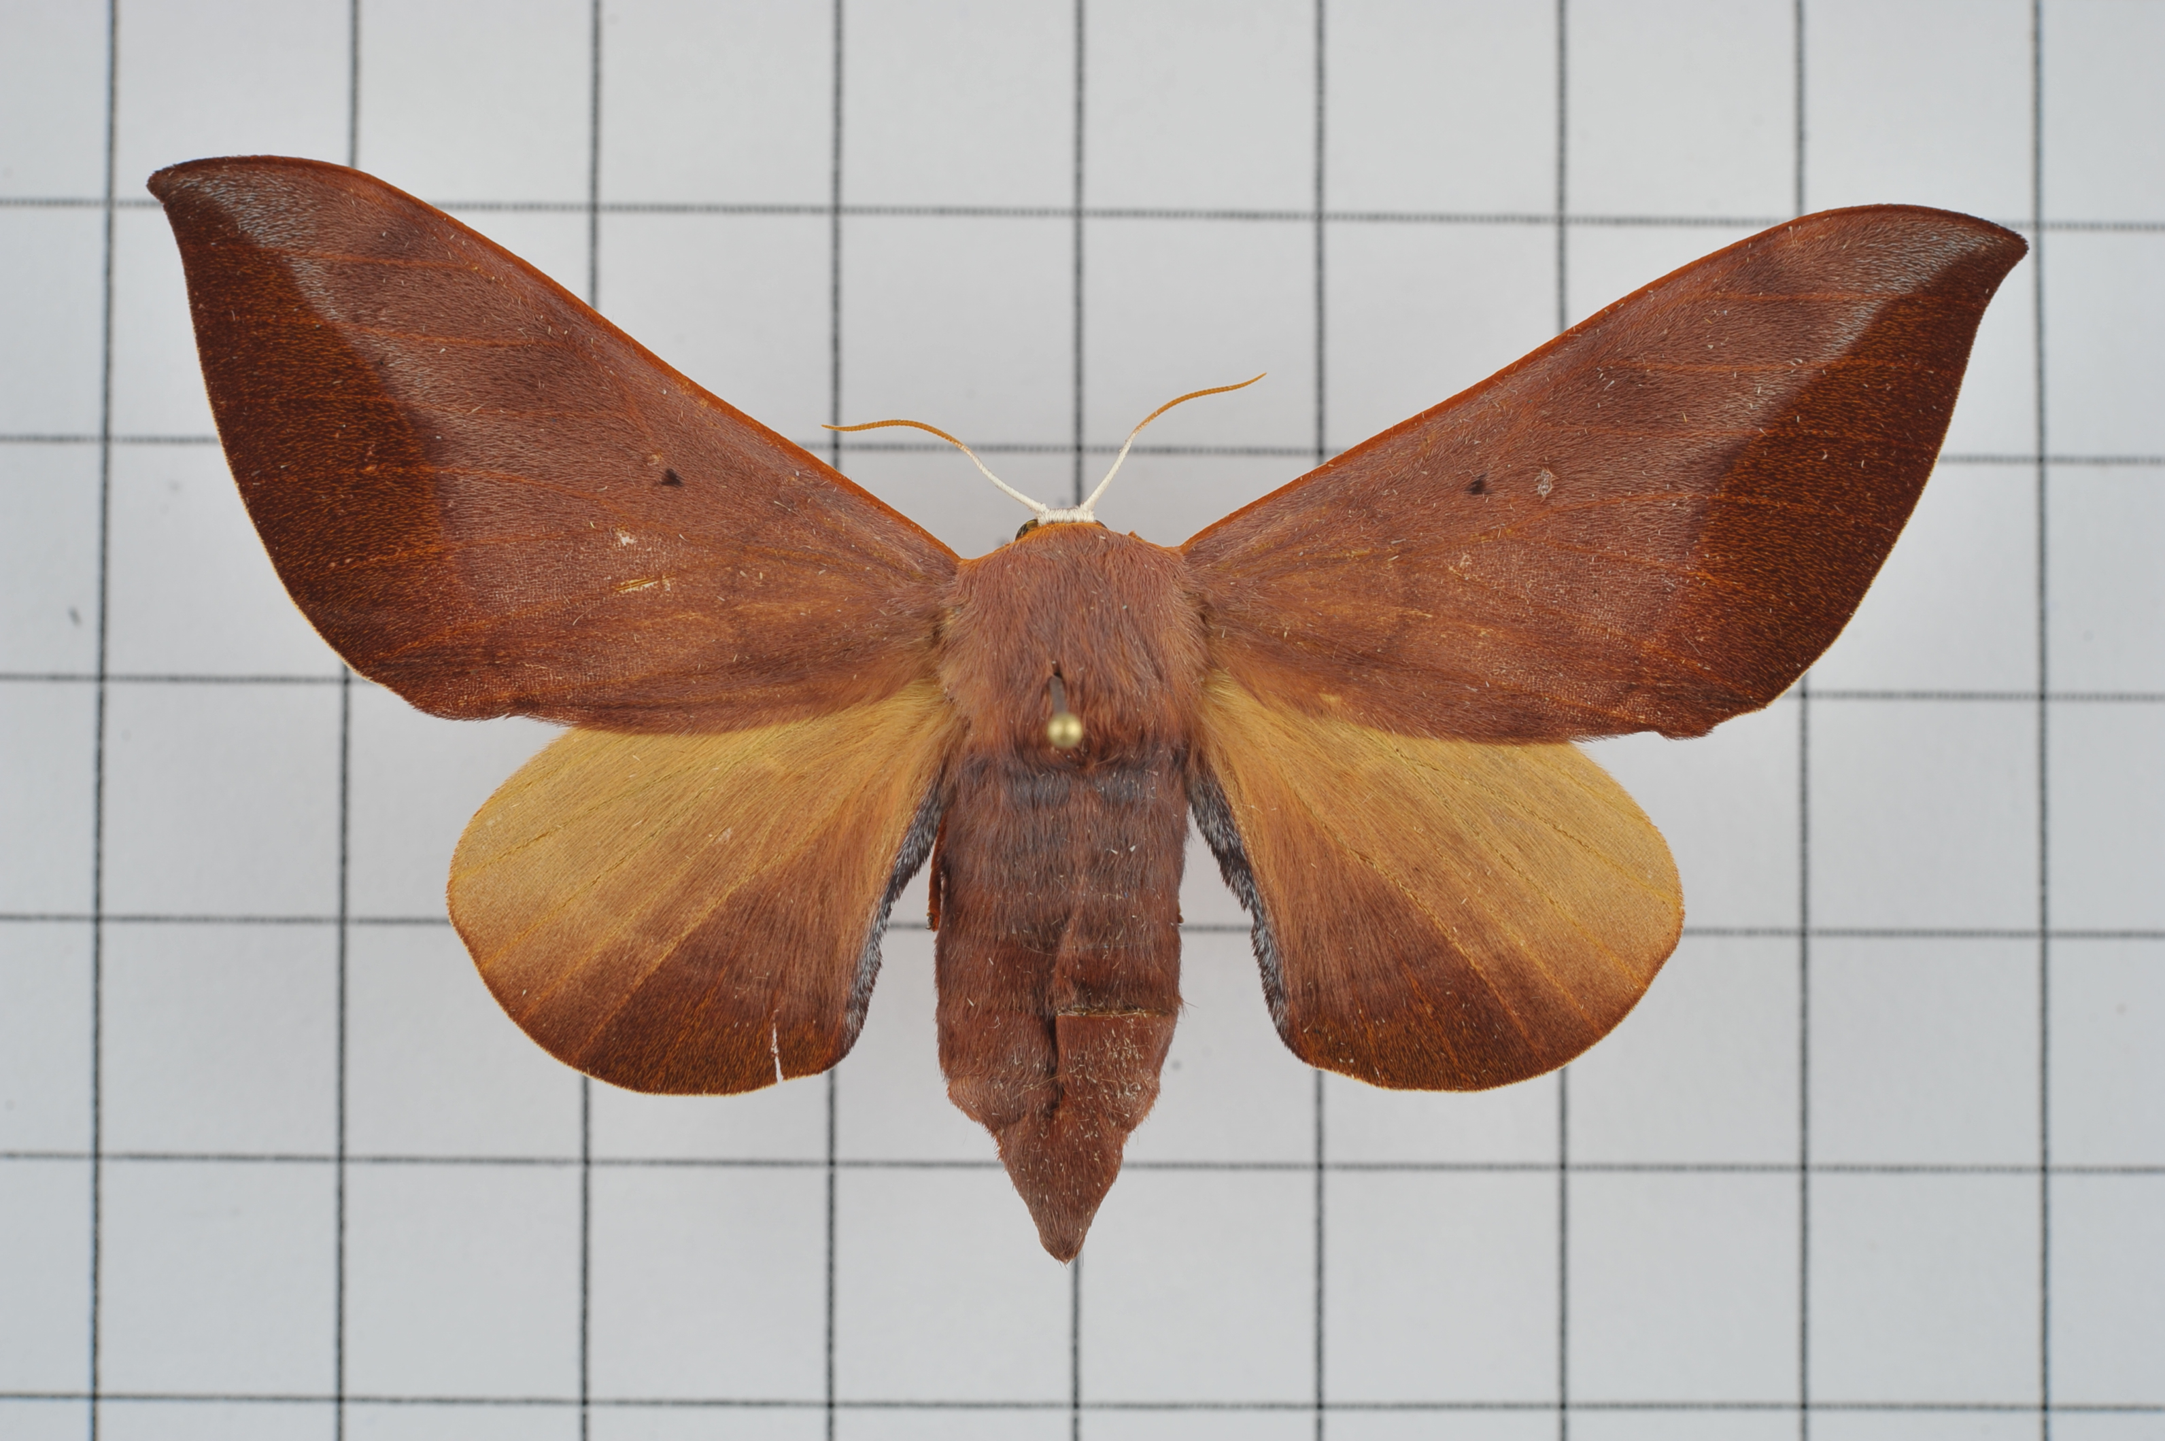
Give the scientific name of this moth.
Comparmustilia gerontica
